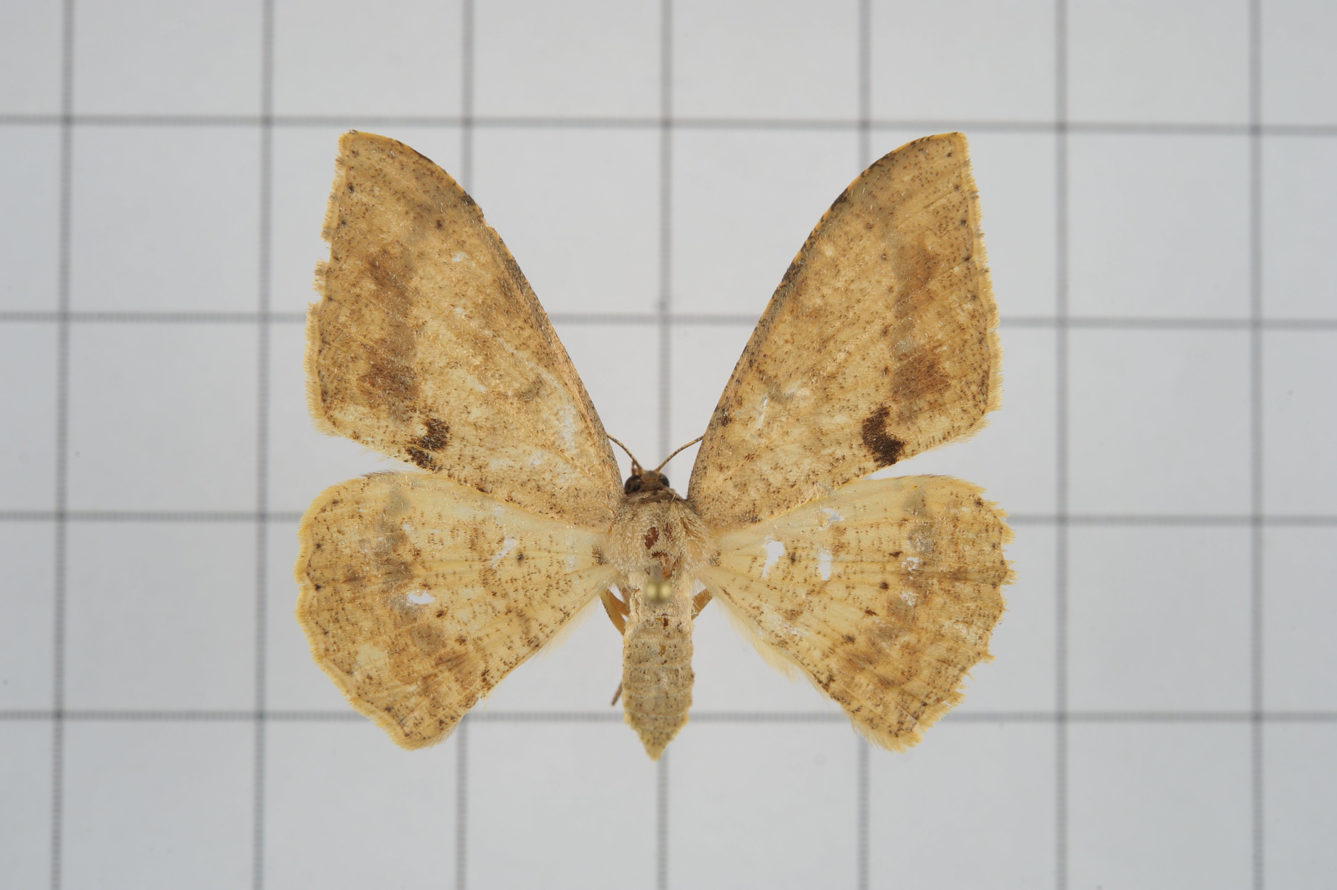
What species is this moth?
Luxiaria mitorrhaphes
